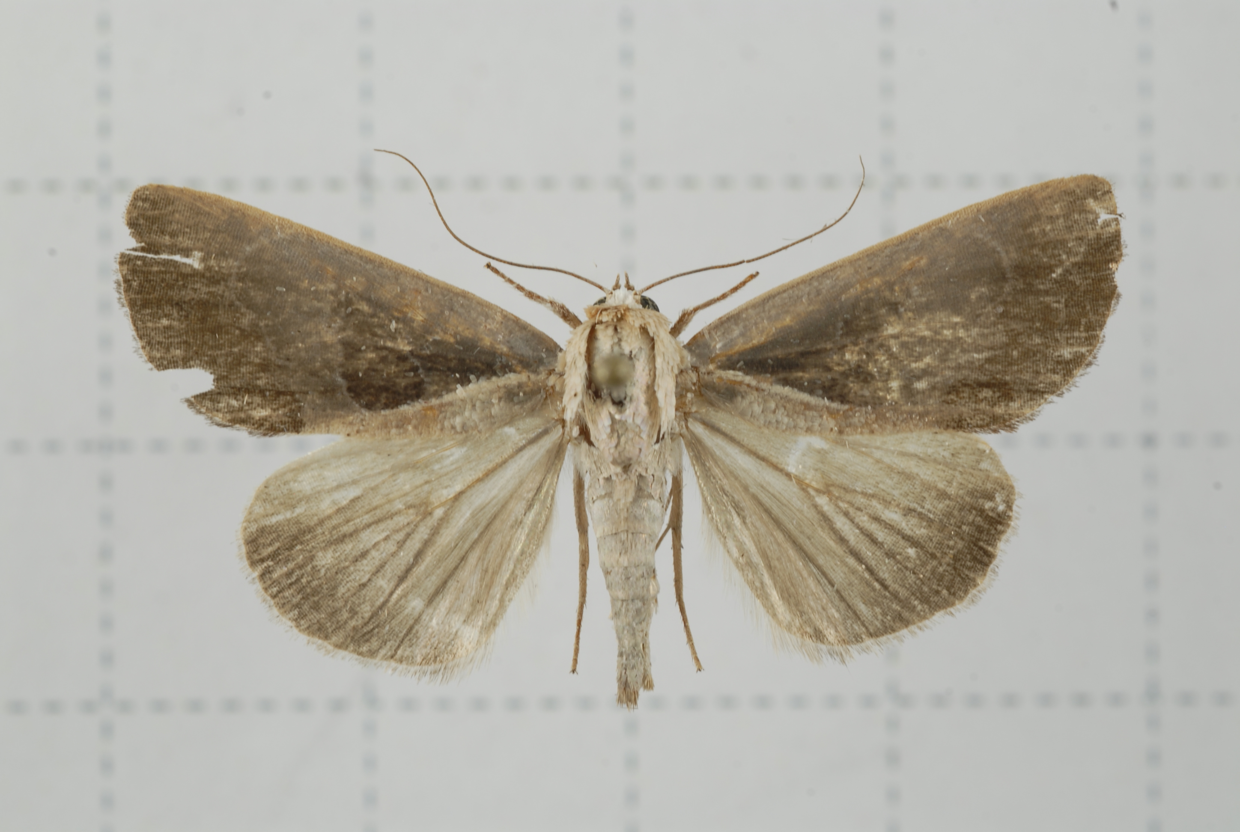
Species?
Westermannia elliptica elliptica
